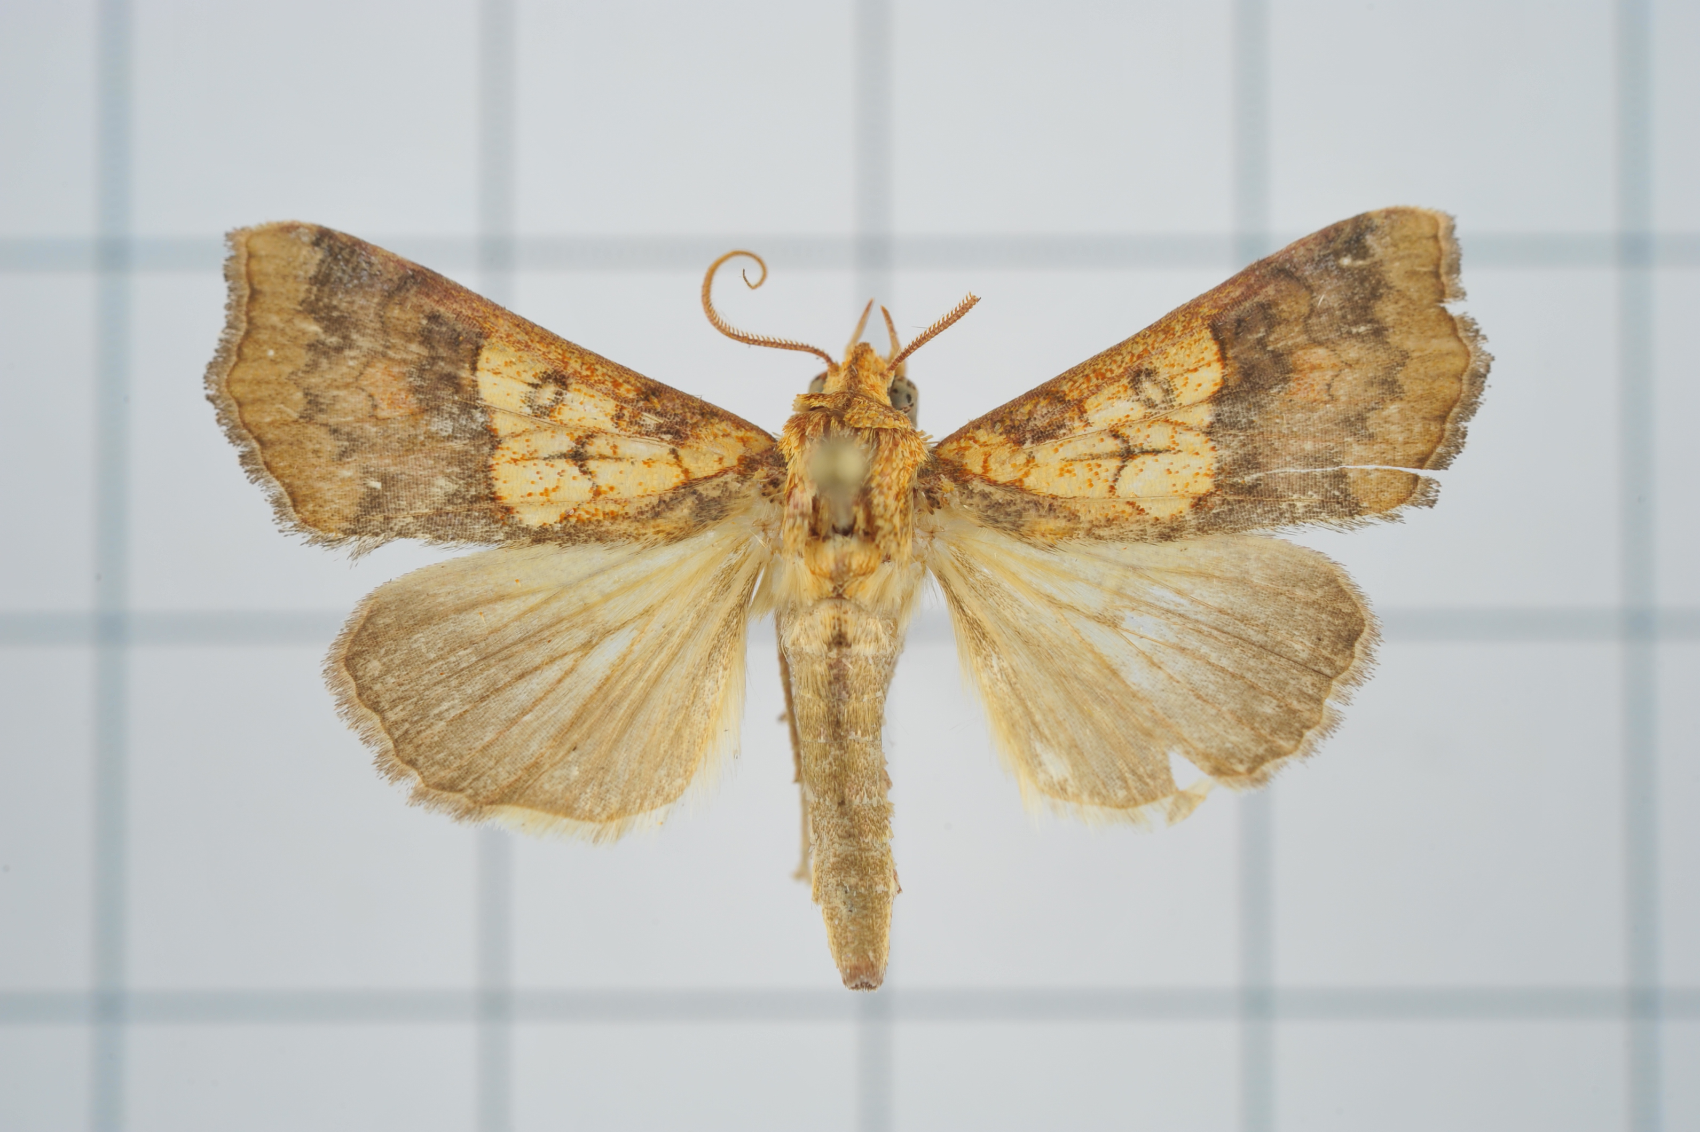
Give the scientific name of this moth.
Cosmophila lyona
